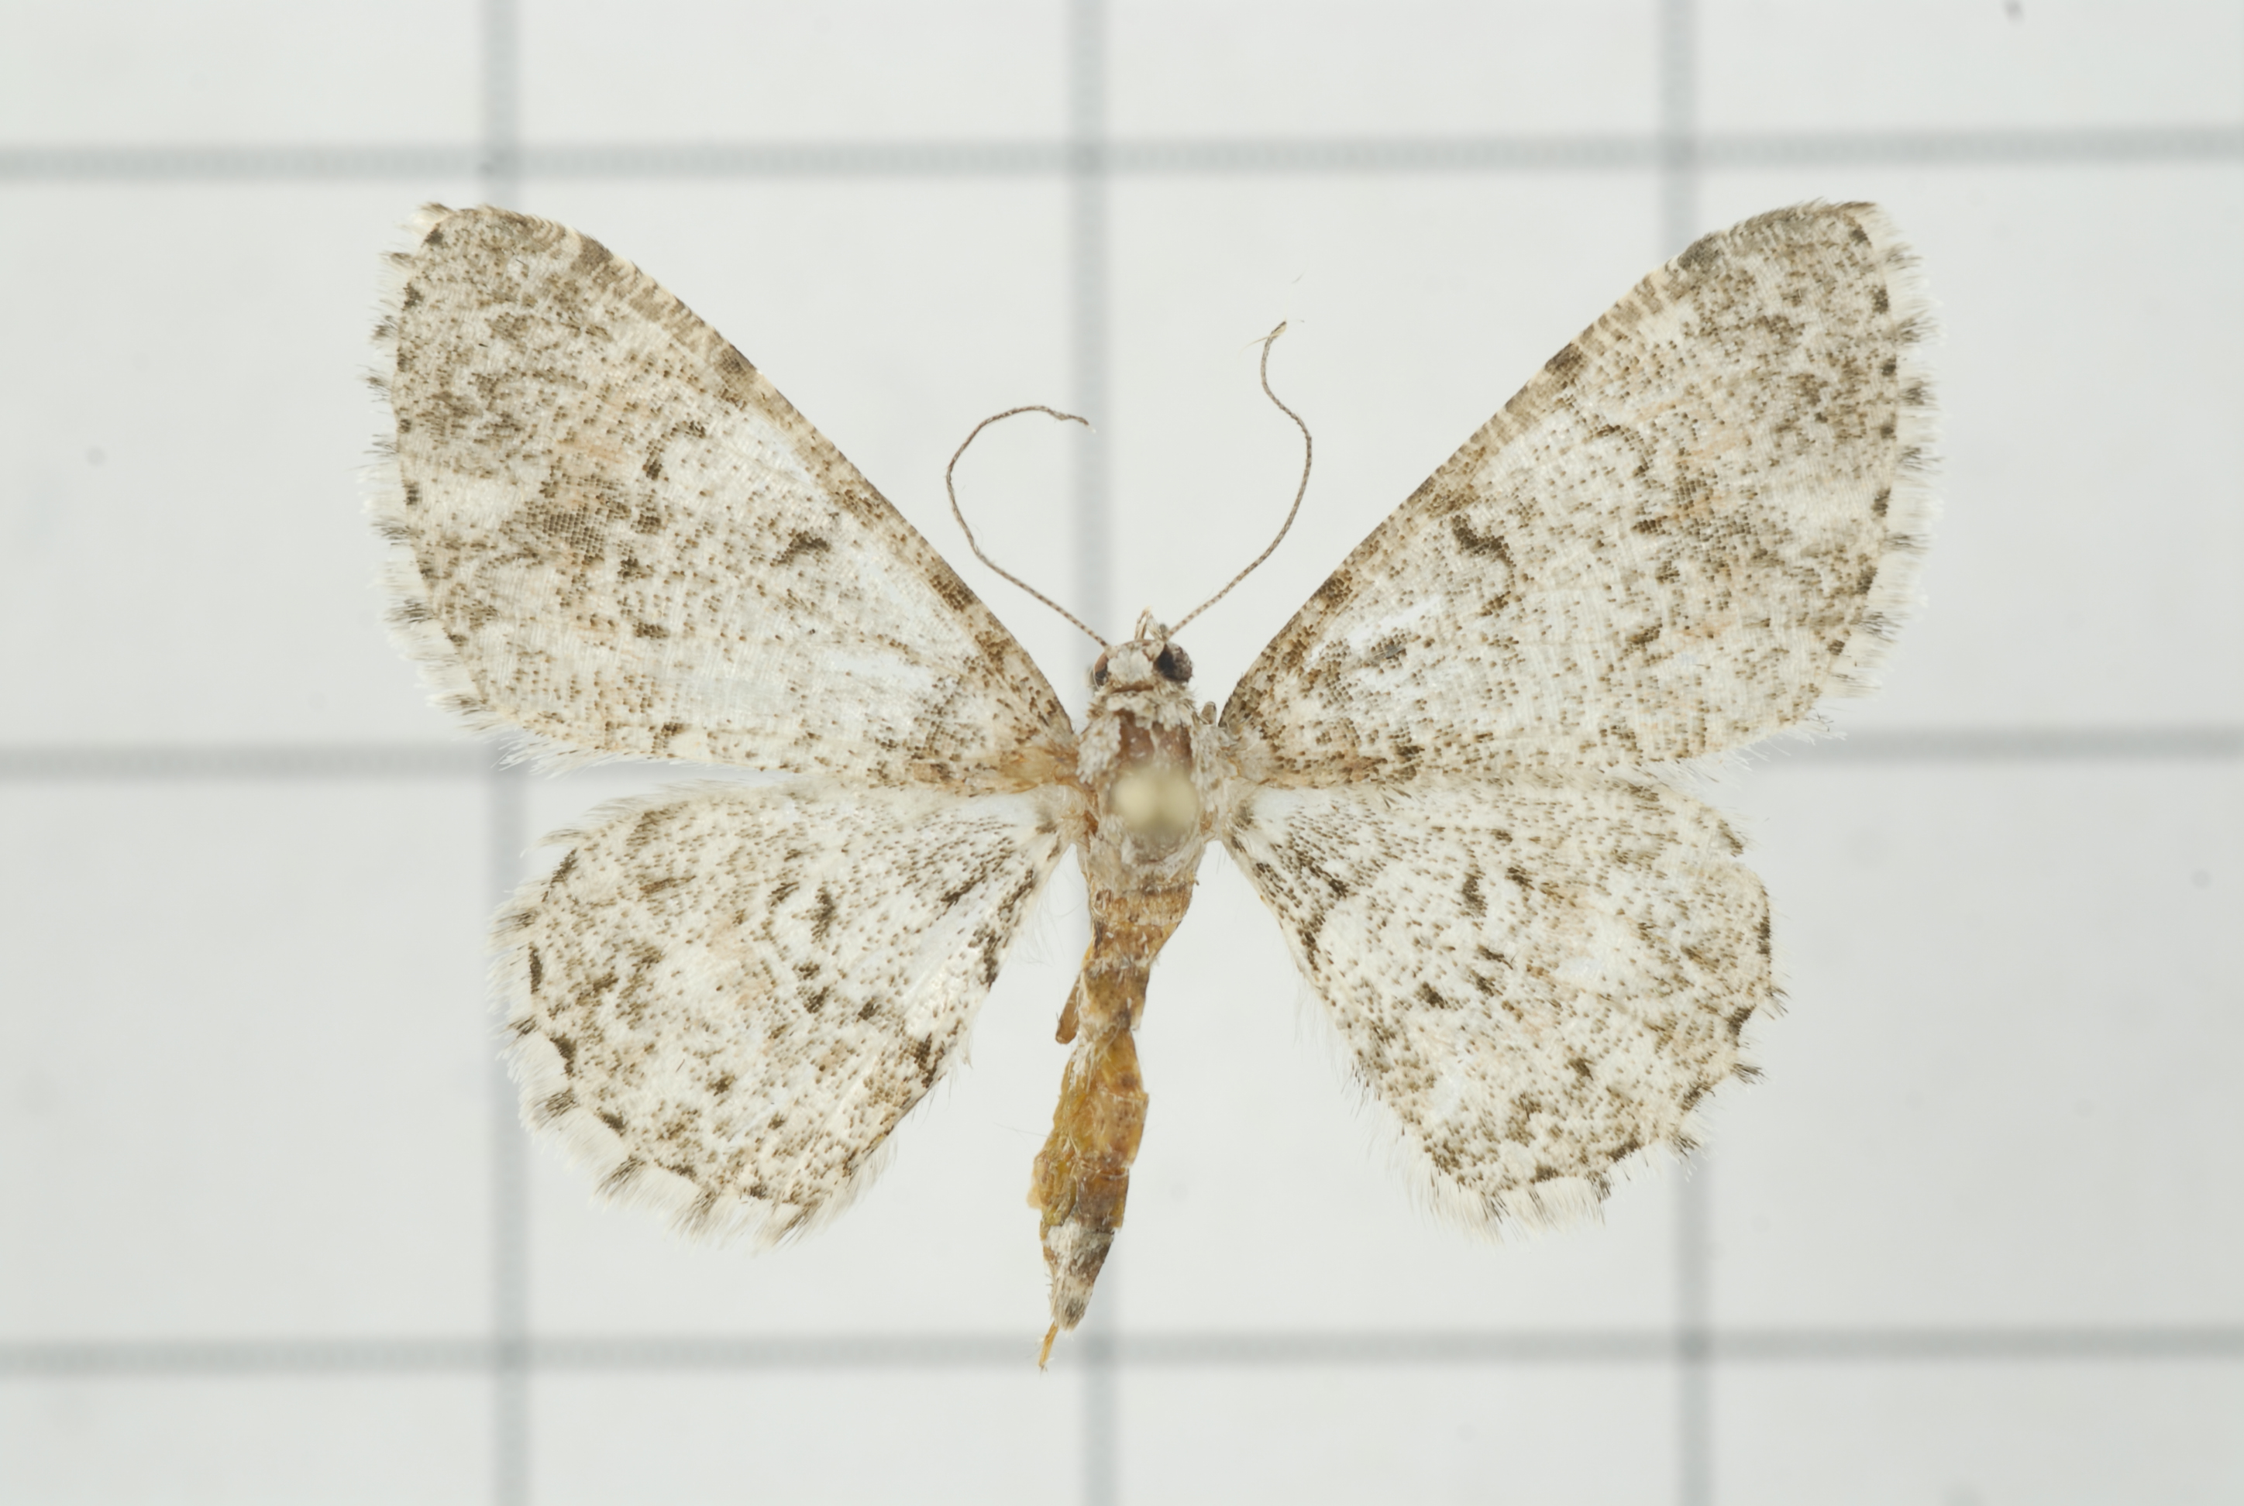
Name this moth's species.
Myrioblephara simplaria simplaria
